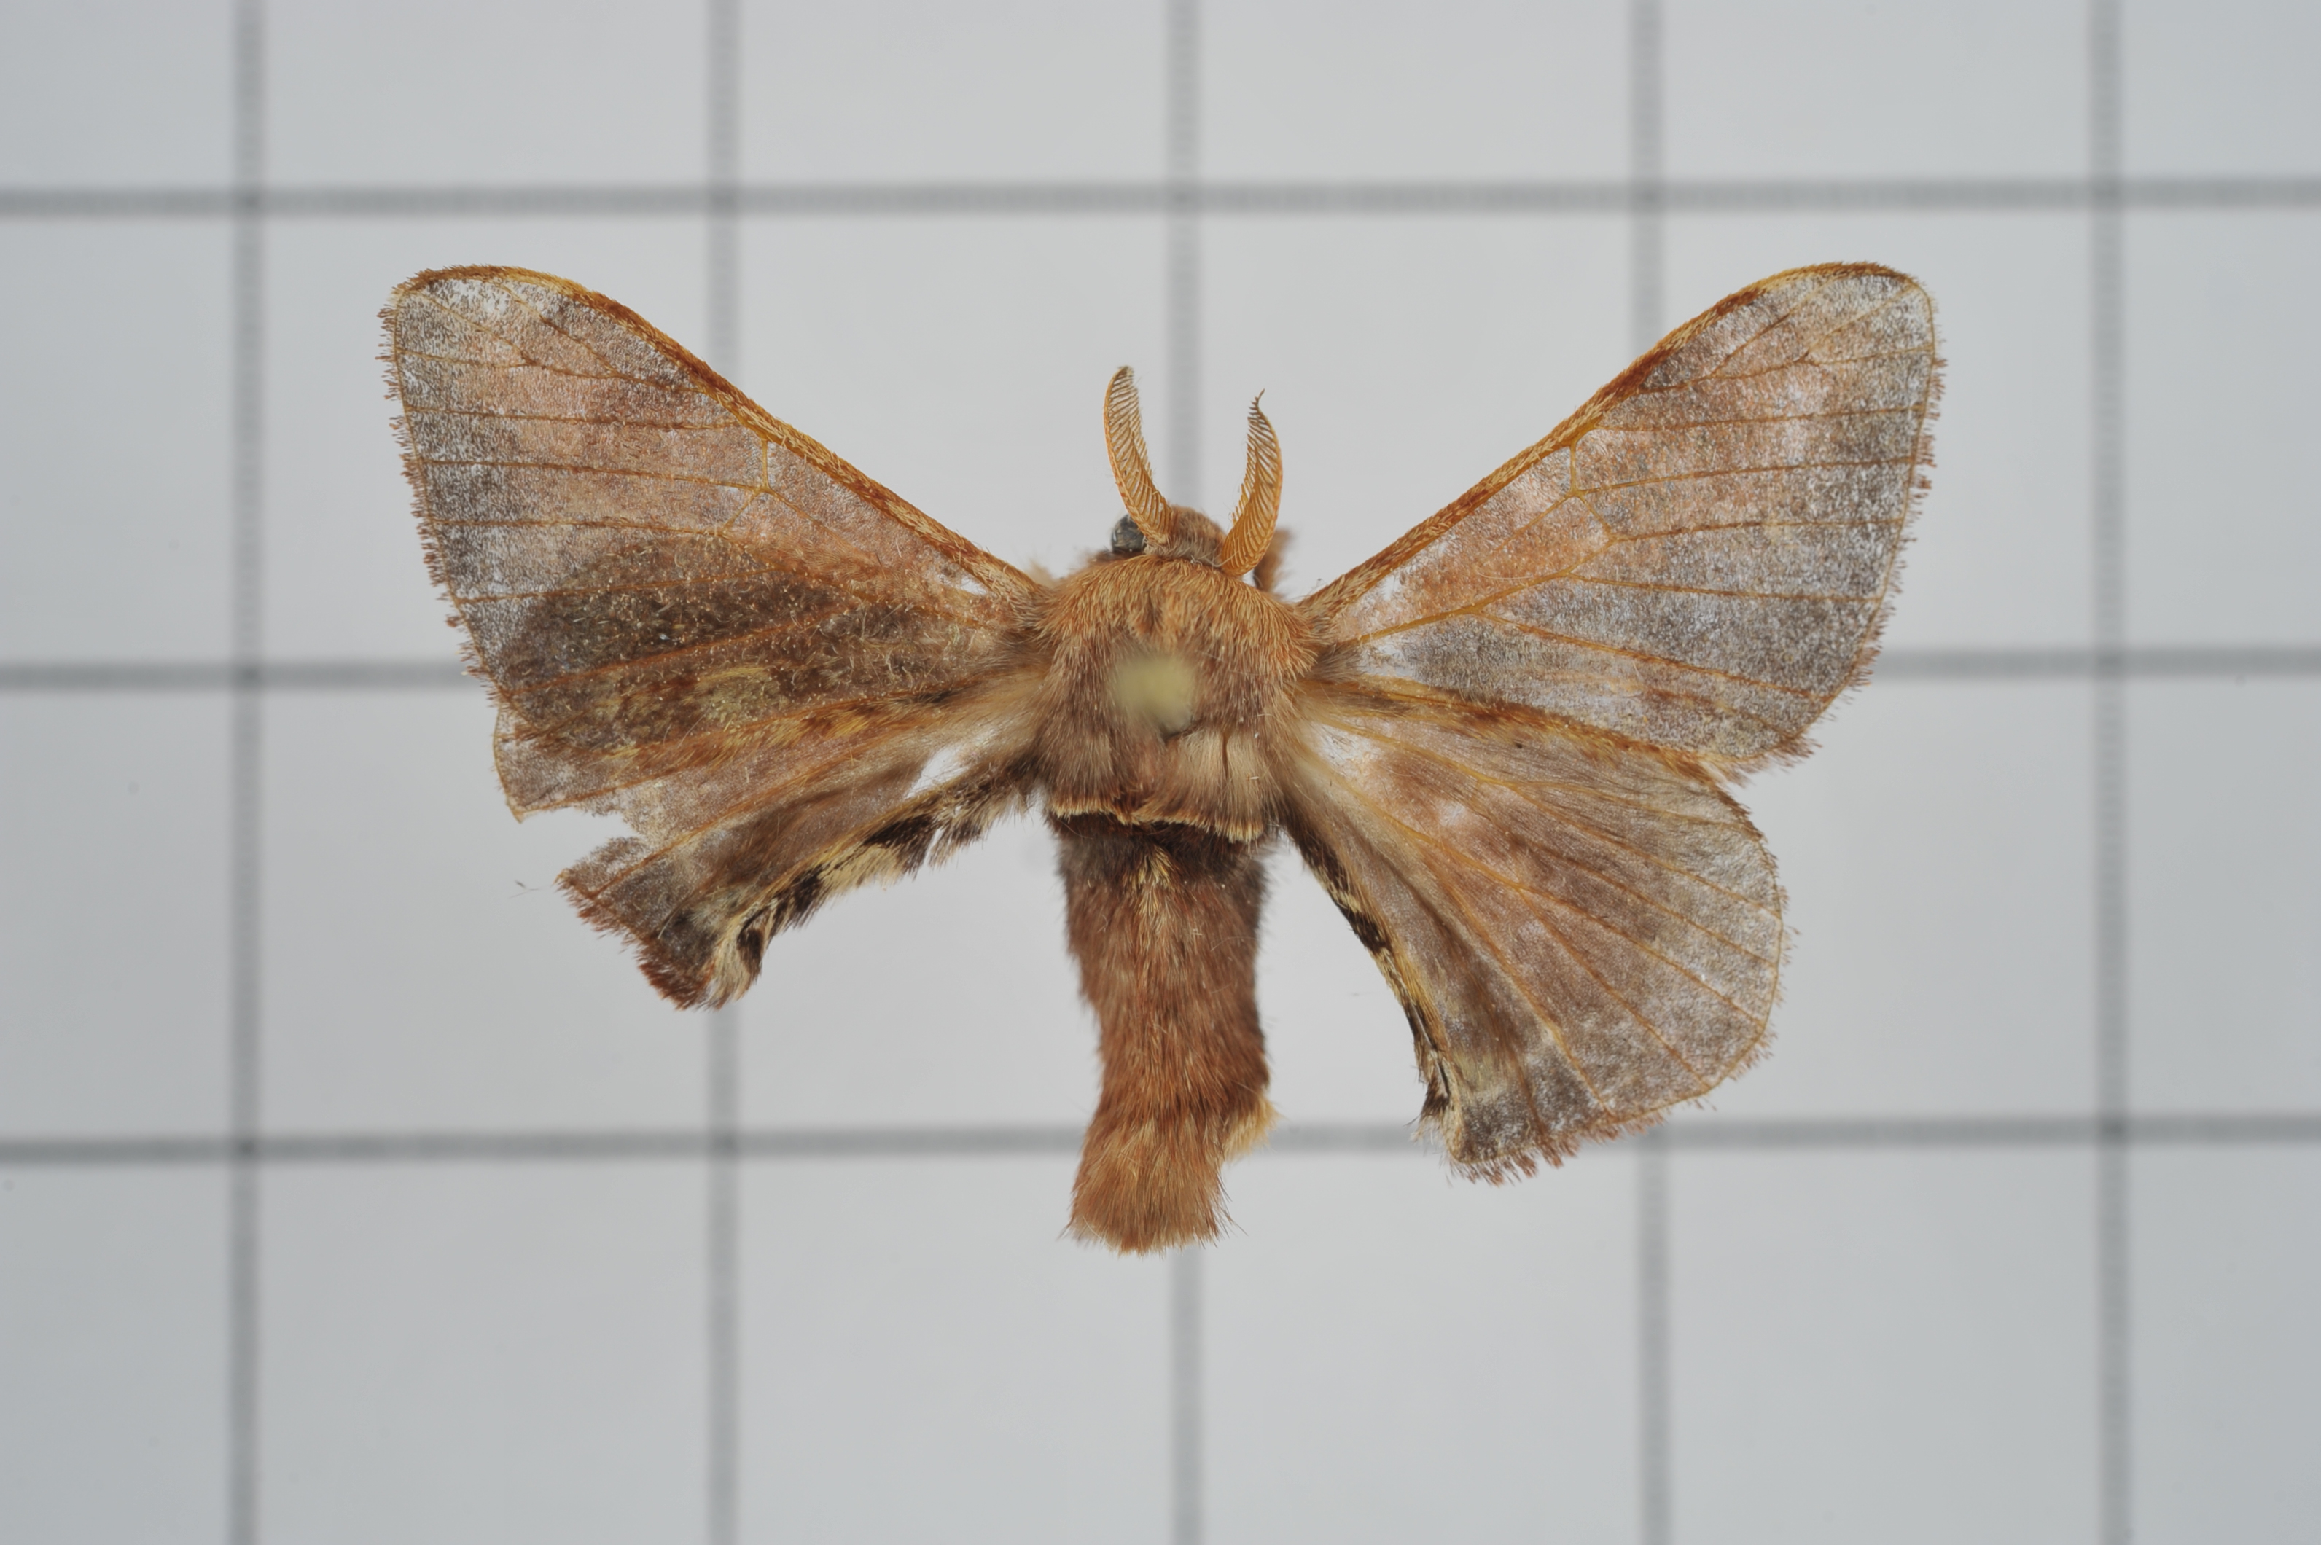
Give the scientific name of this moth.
Triuncina brunnea
